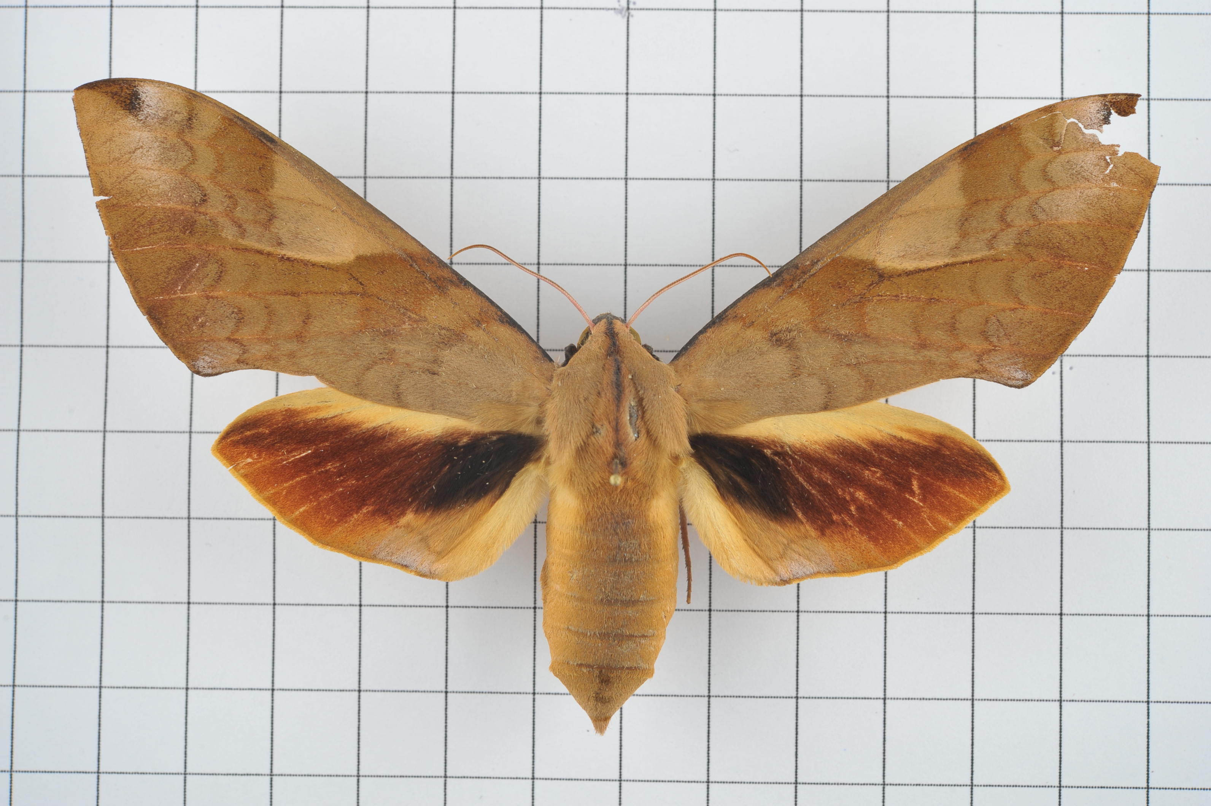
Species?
Clanis bilineata formosana
